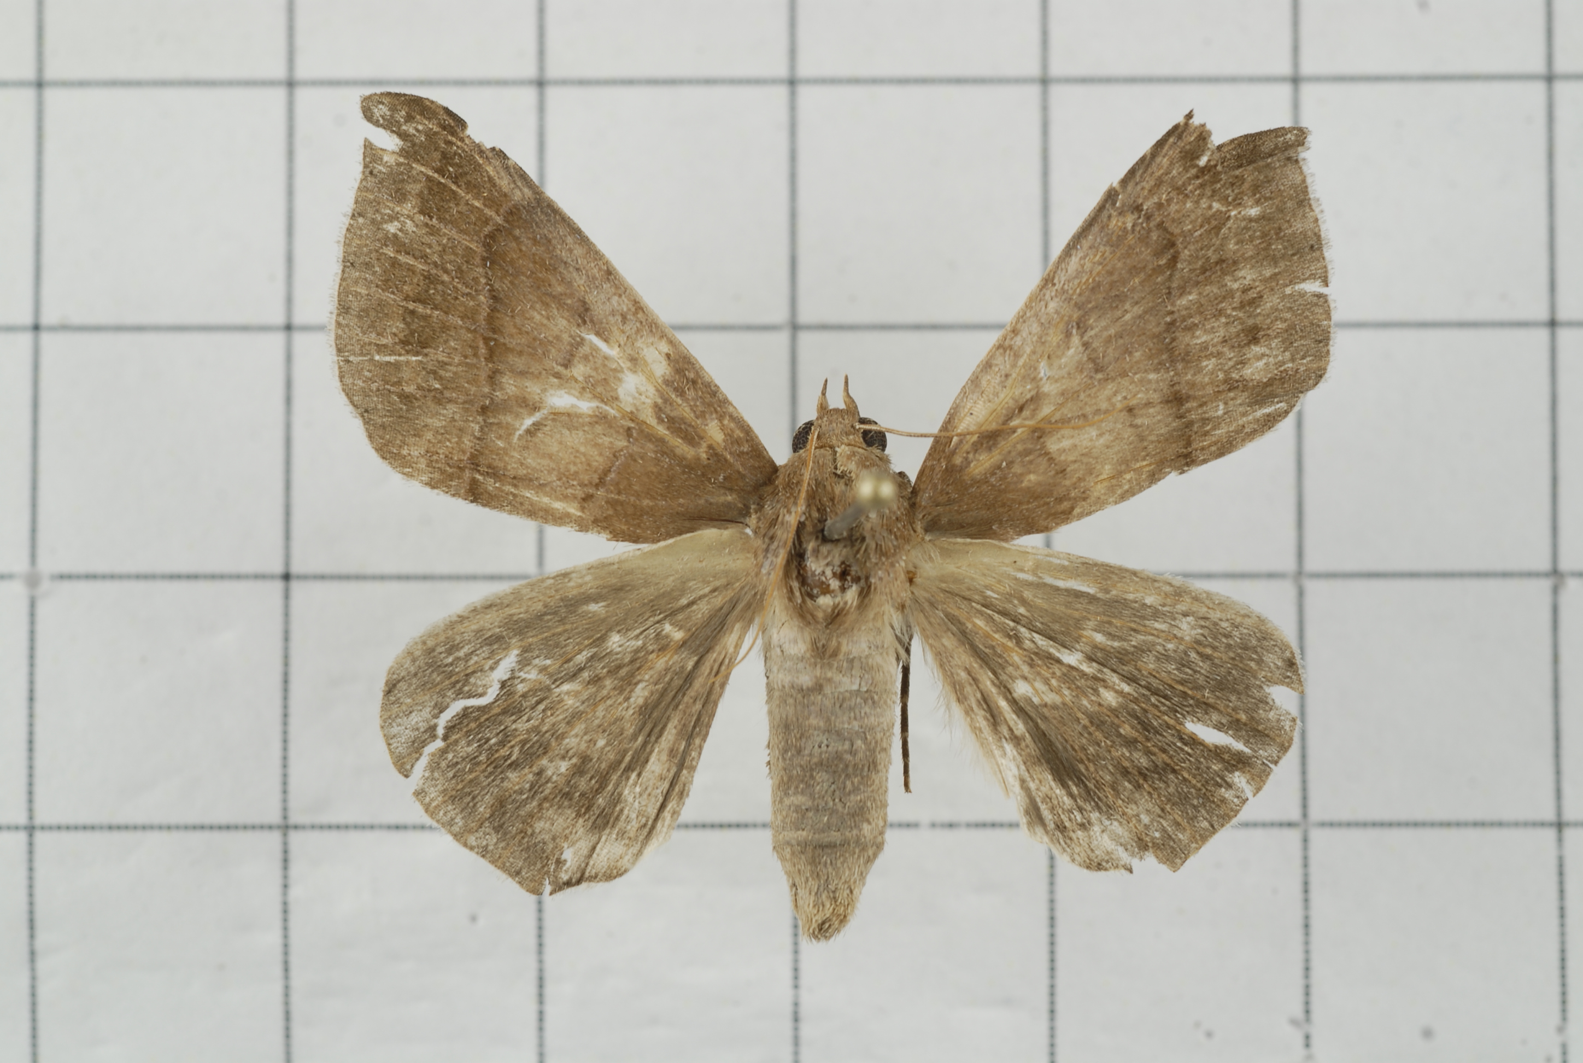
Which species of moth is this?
Bastilla absentimacula
